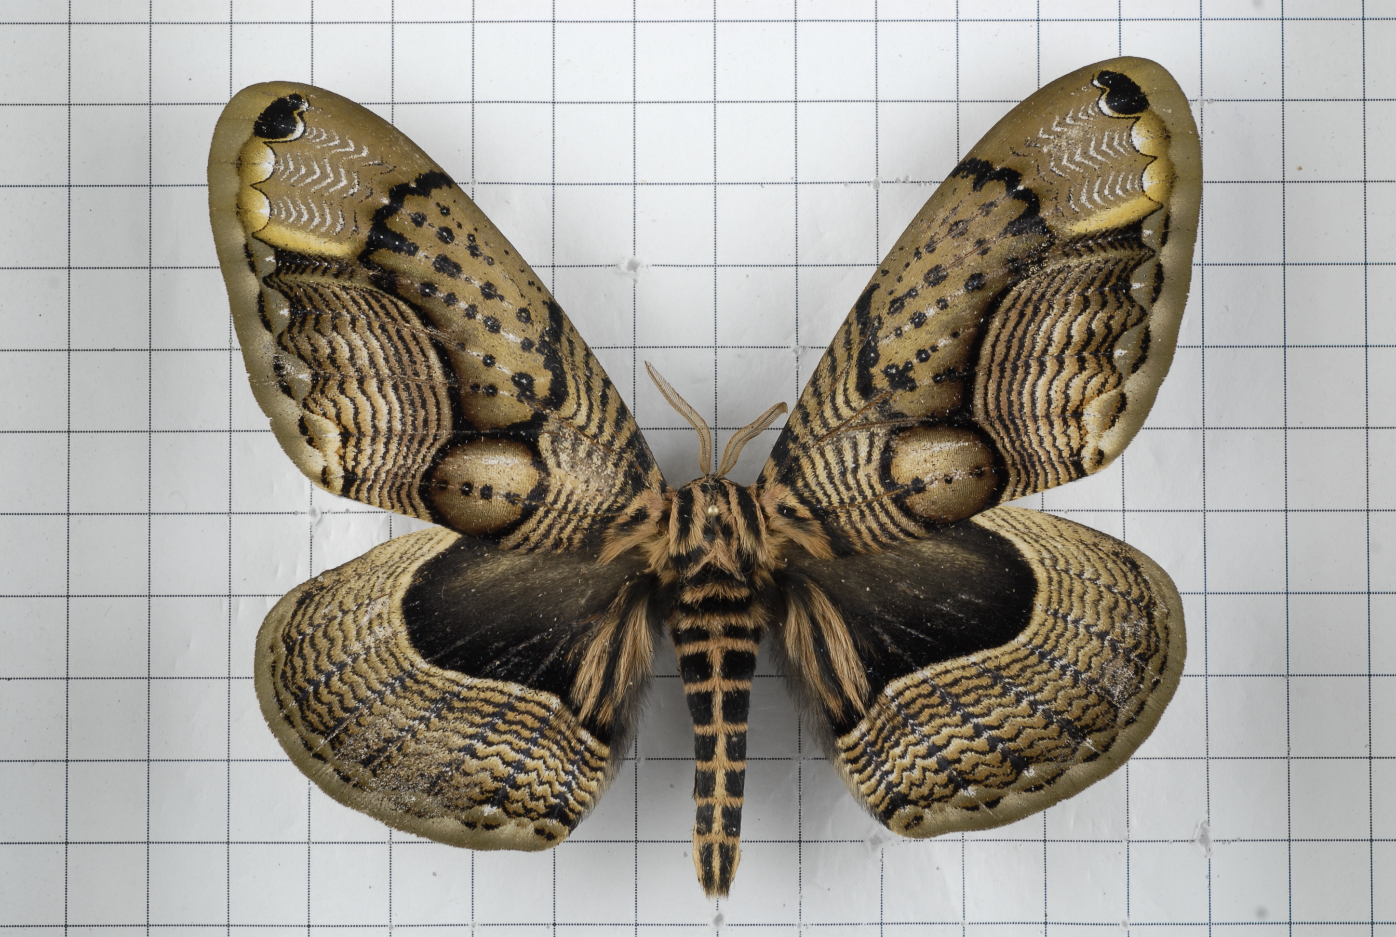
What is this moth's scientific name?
Brahmaea wallichii insulata
